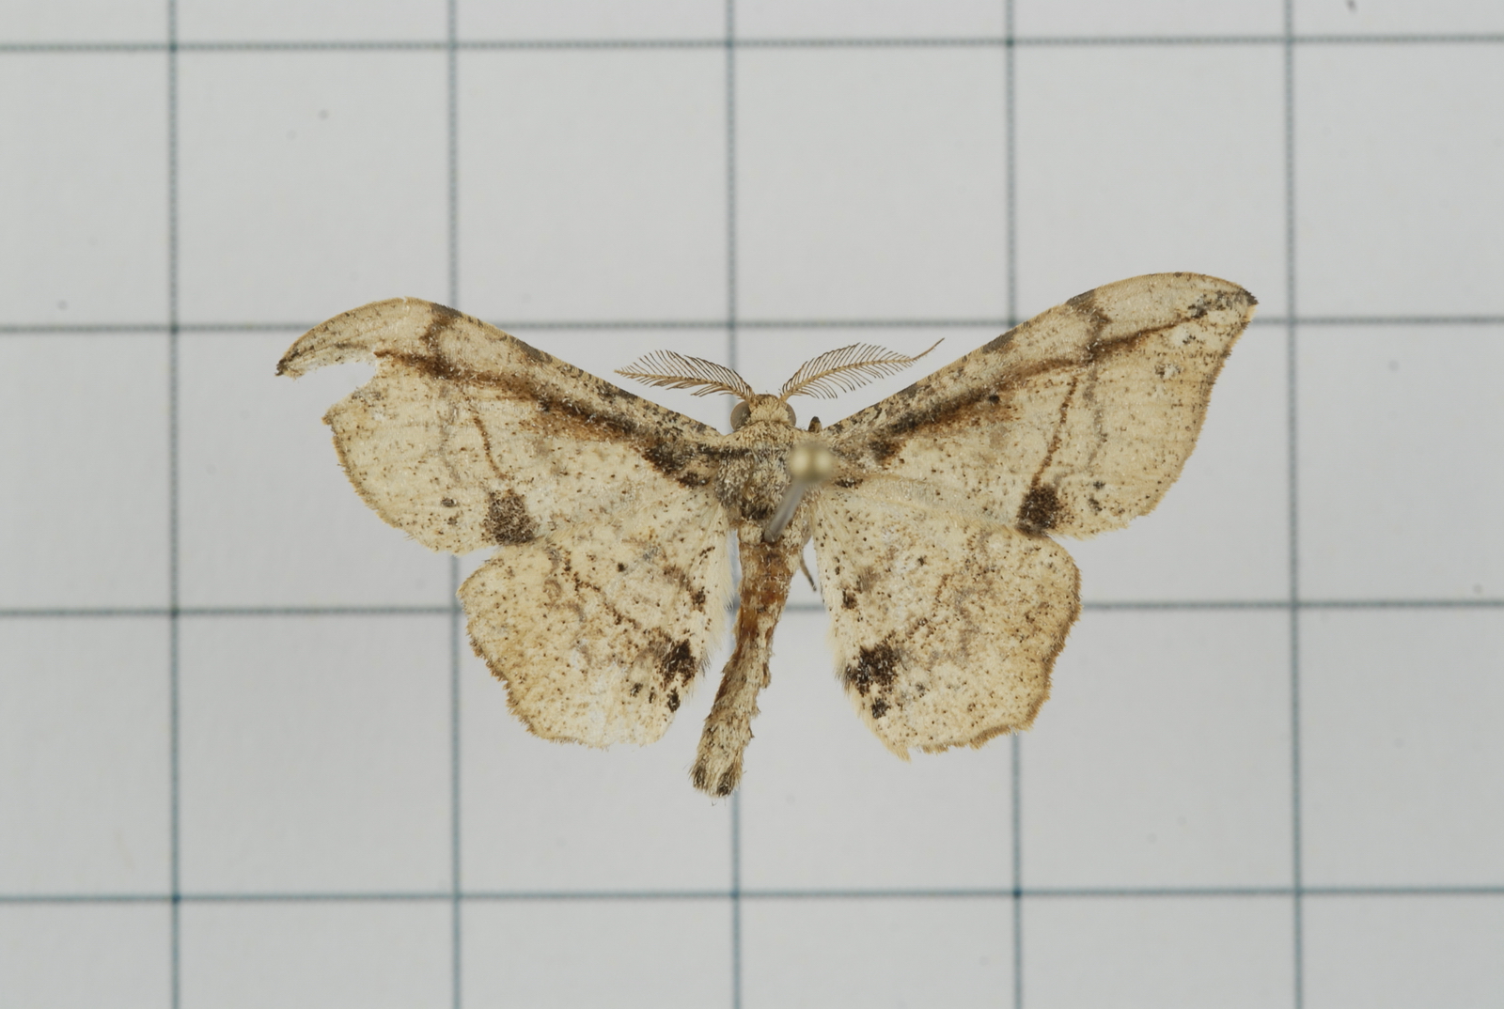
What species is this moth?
Hyposidra infixaria
